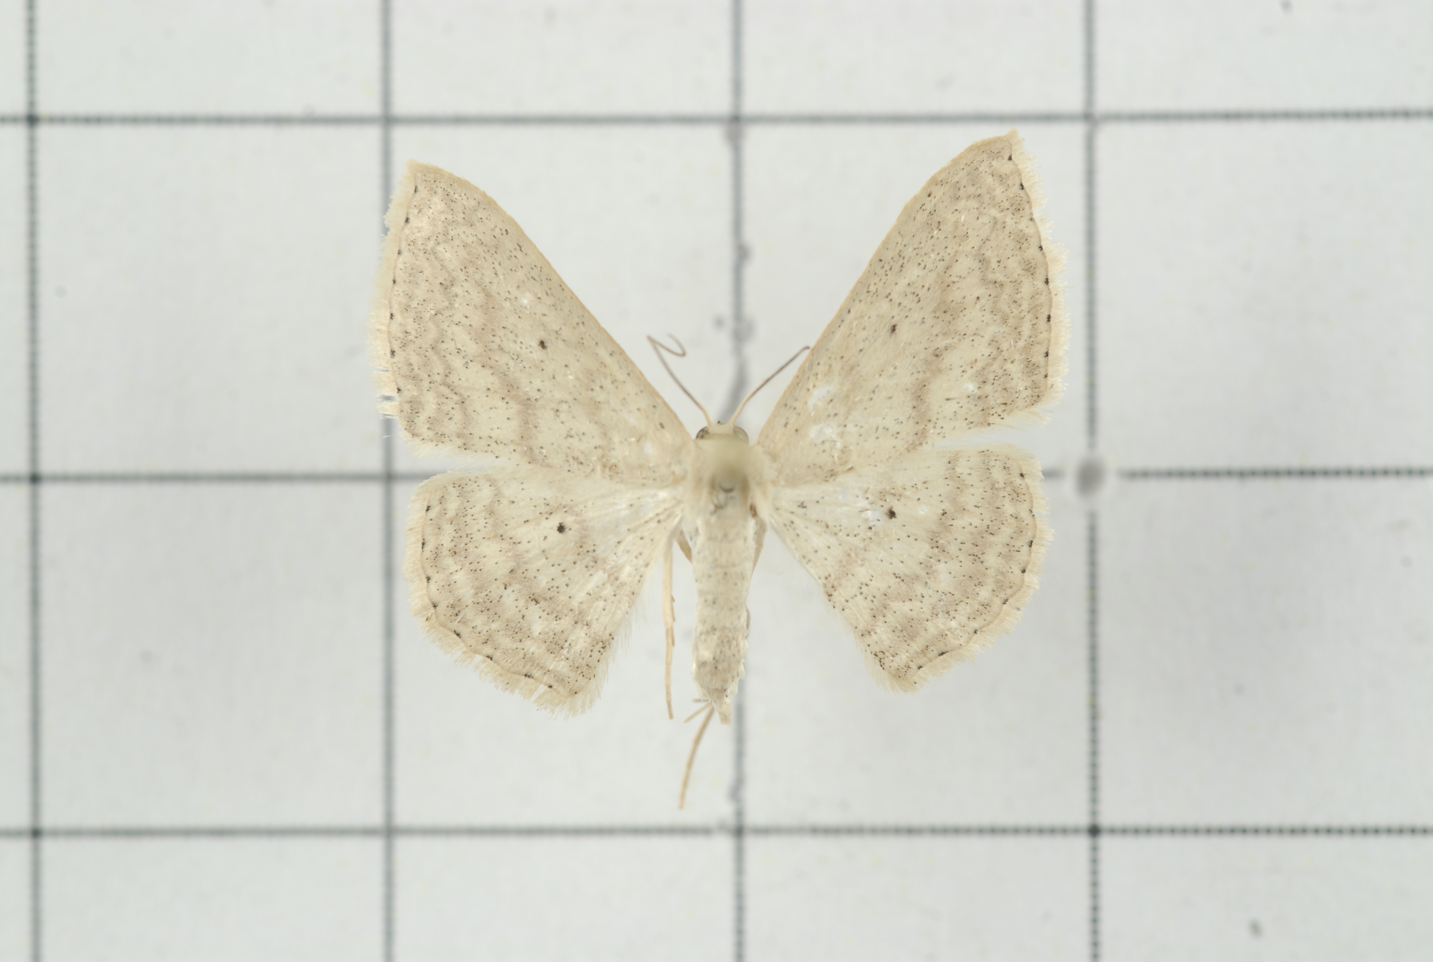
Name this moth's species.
Scopula nigropunctata subcandidata
